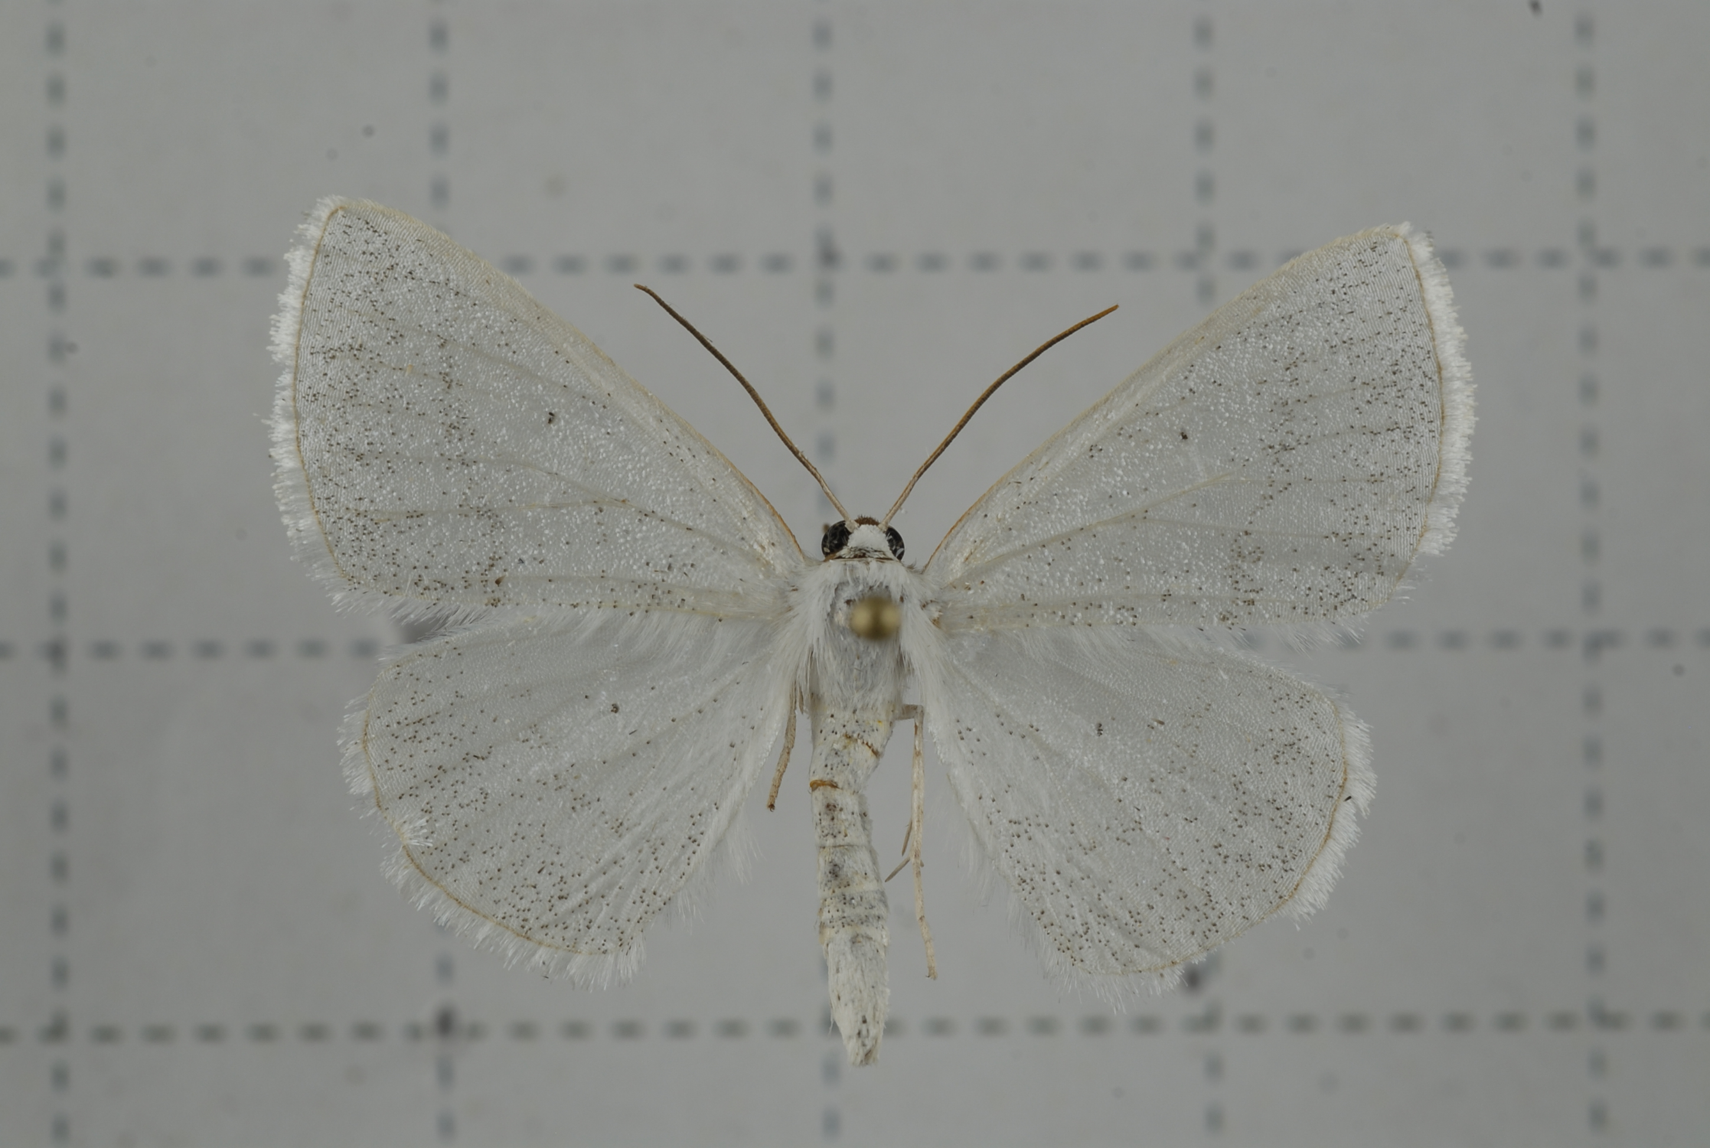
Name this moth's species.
Lomographa claripennis
